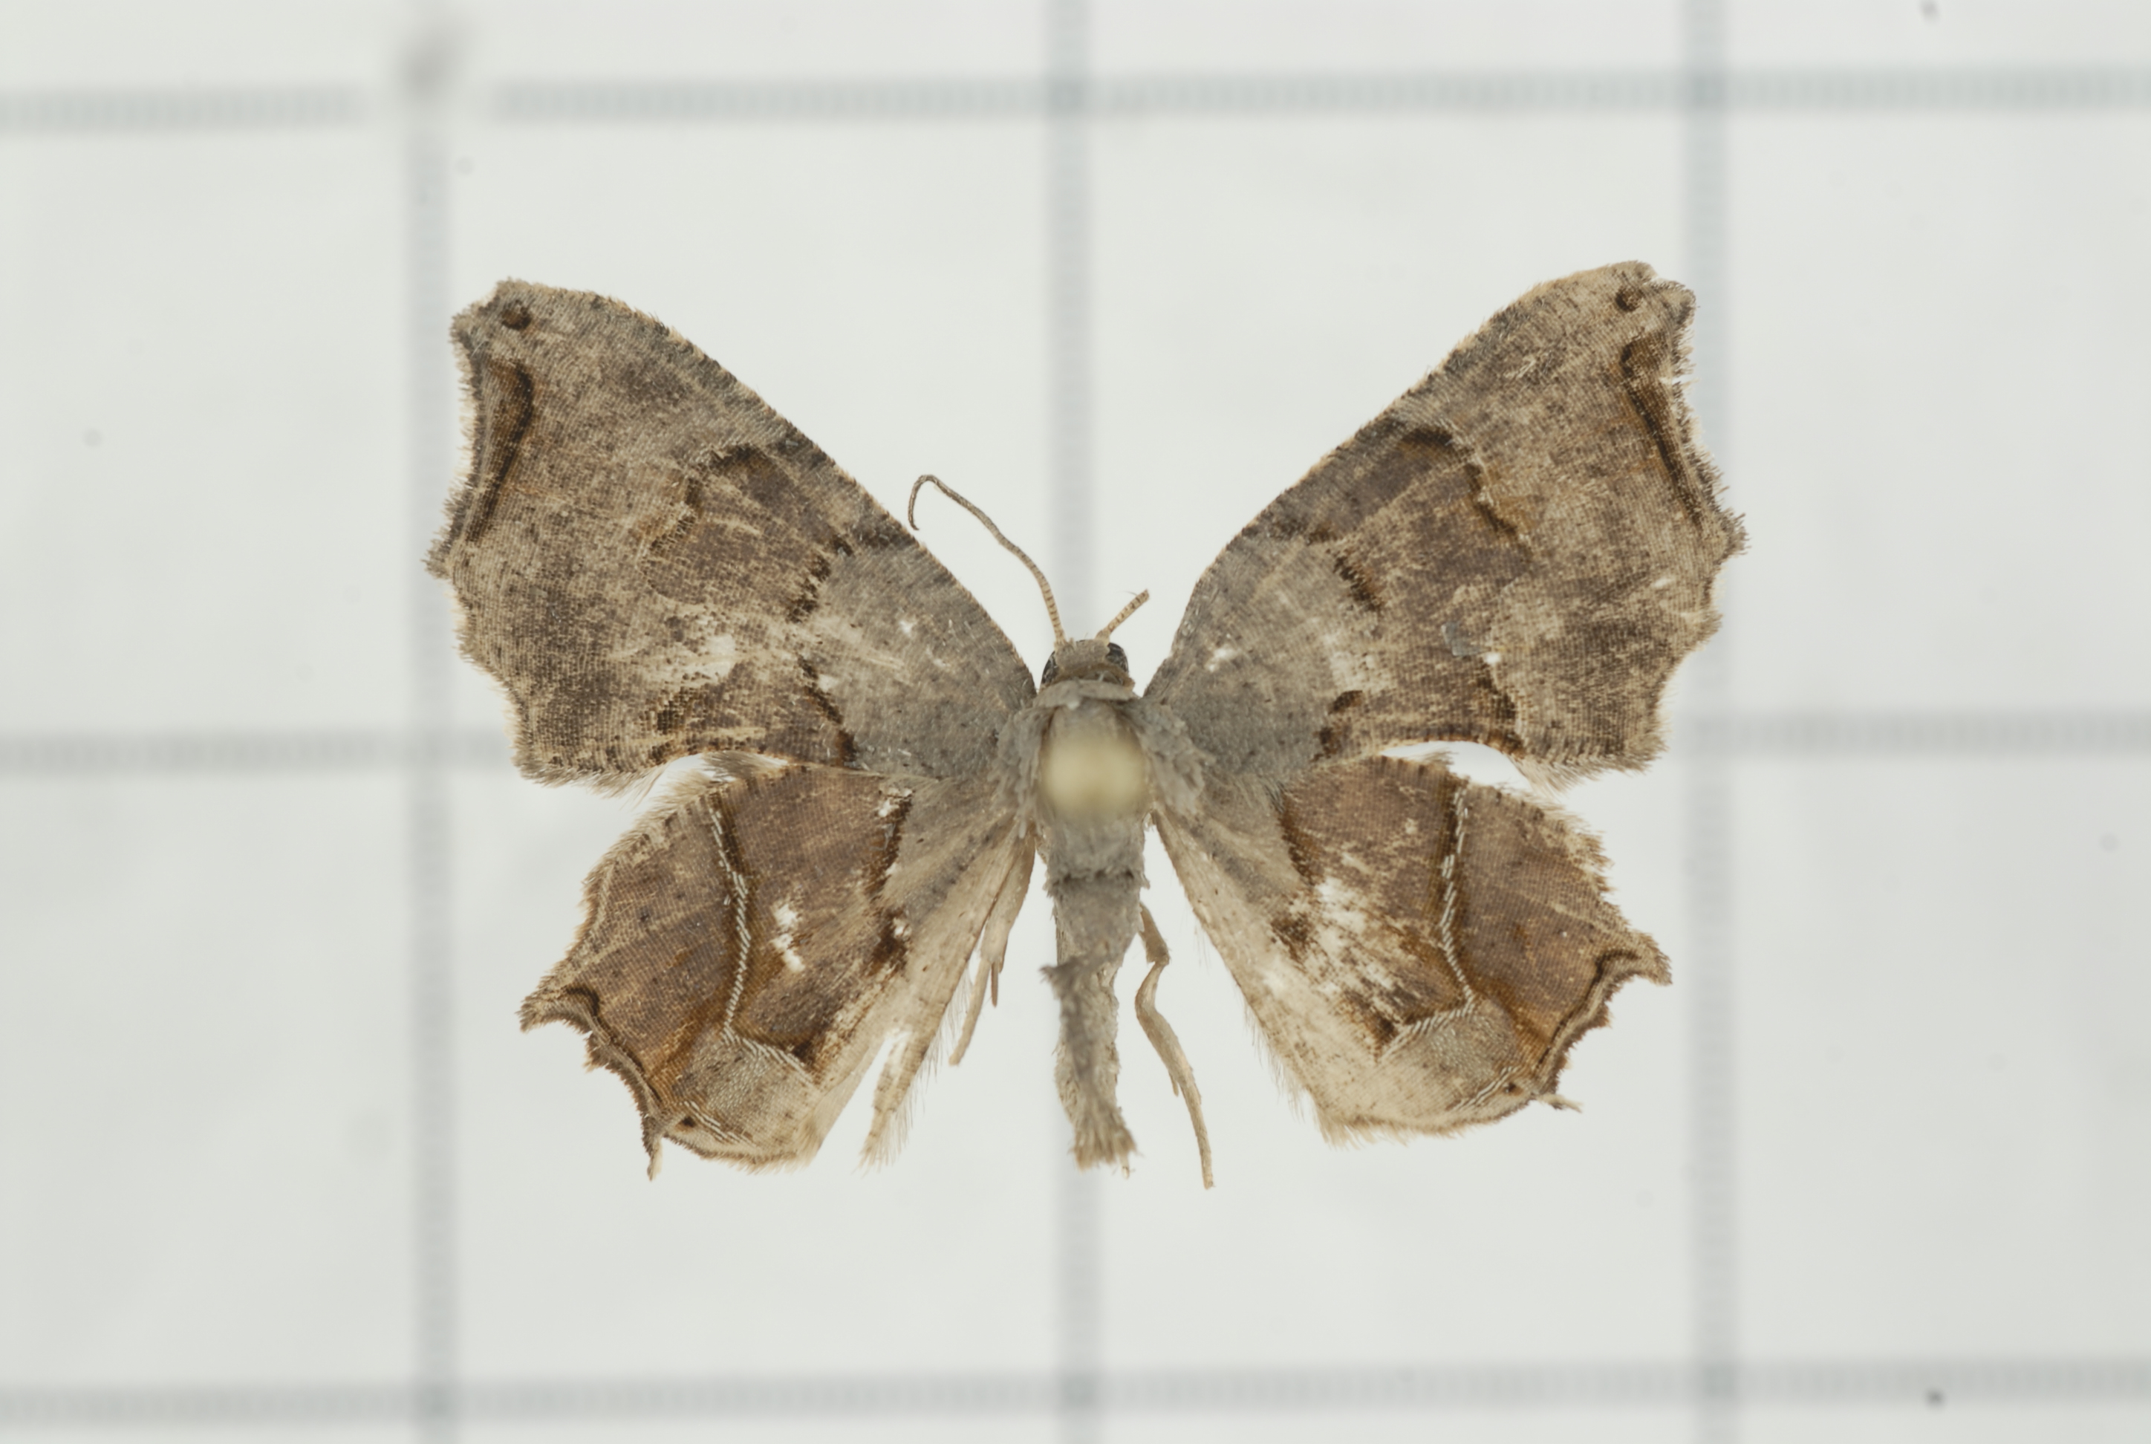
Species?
Pterotosoma castanea castanea
